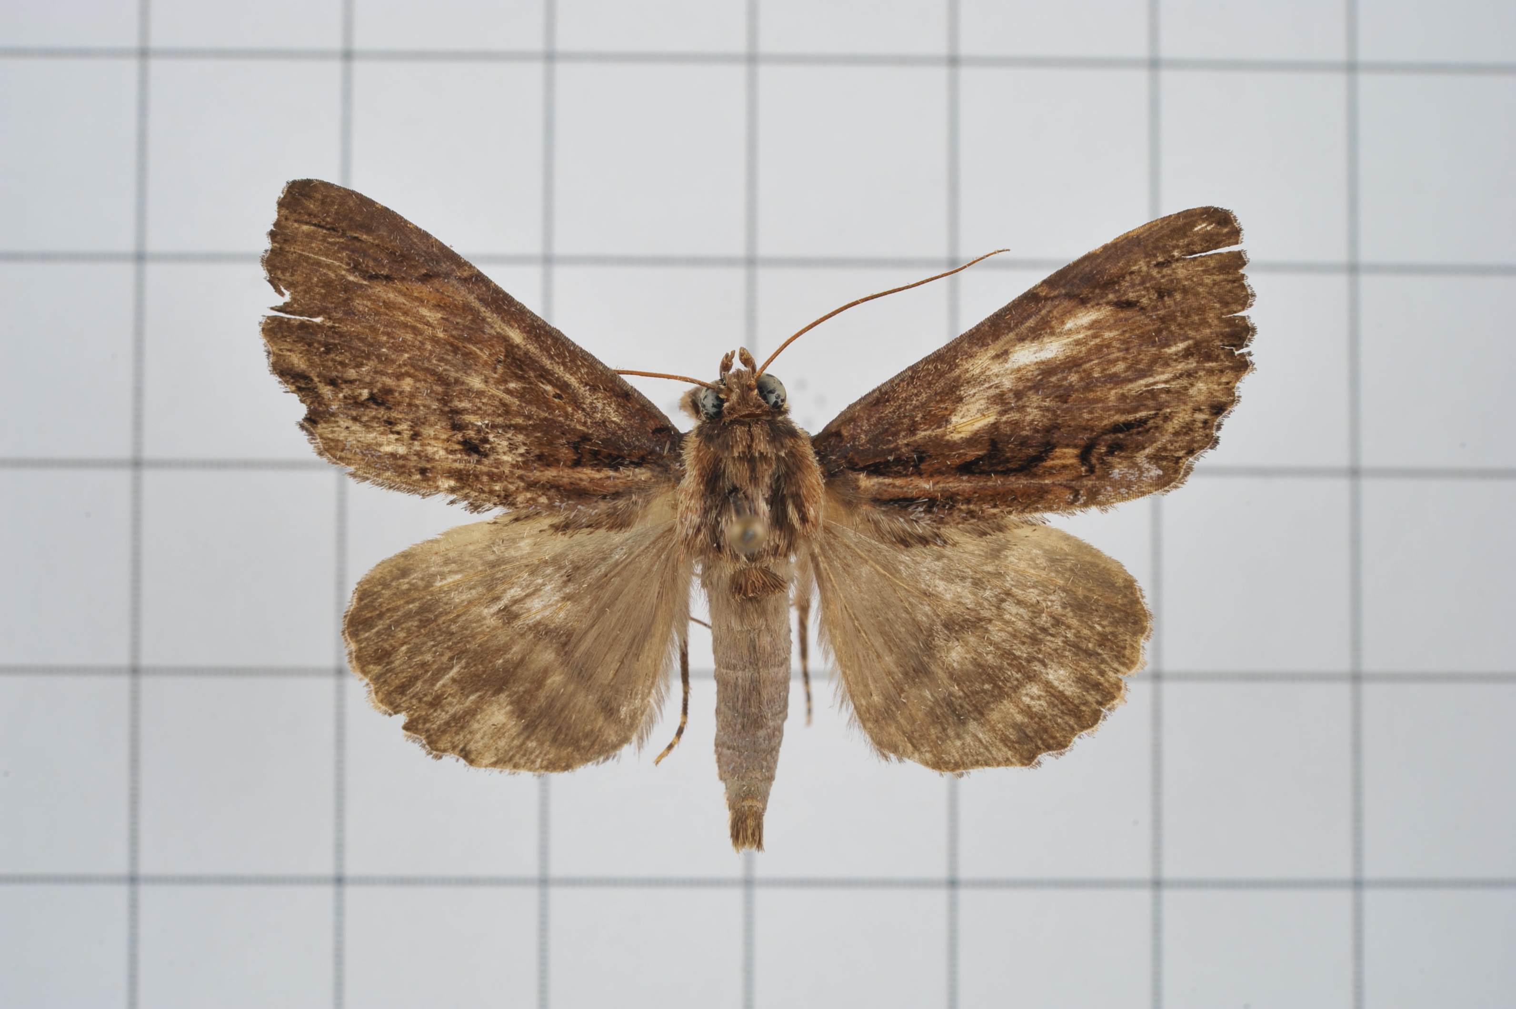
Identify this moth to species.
Ercheia umbrosa
